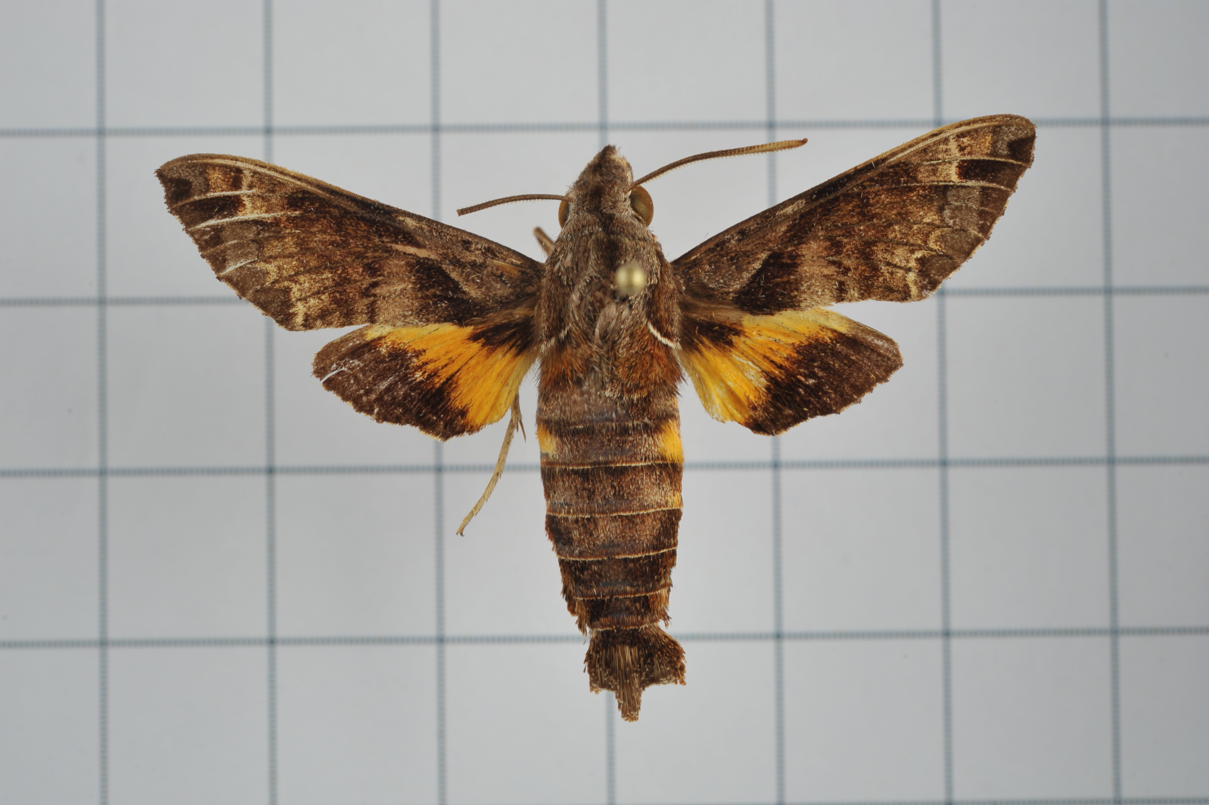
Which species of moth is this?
Macroglossum fritzei
